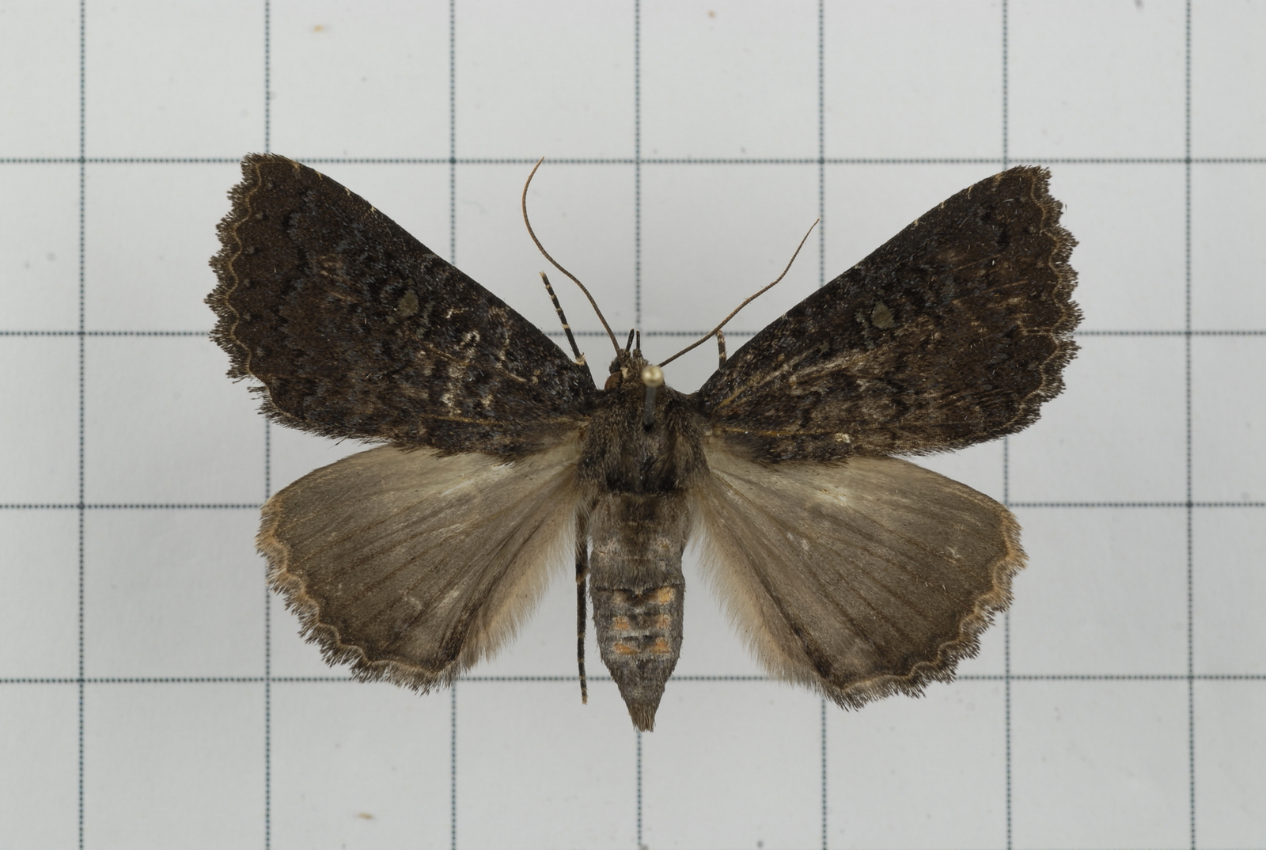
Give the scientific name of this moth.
Hypersypnoides submarginata submarginata
